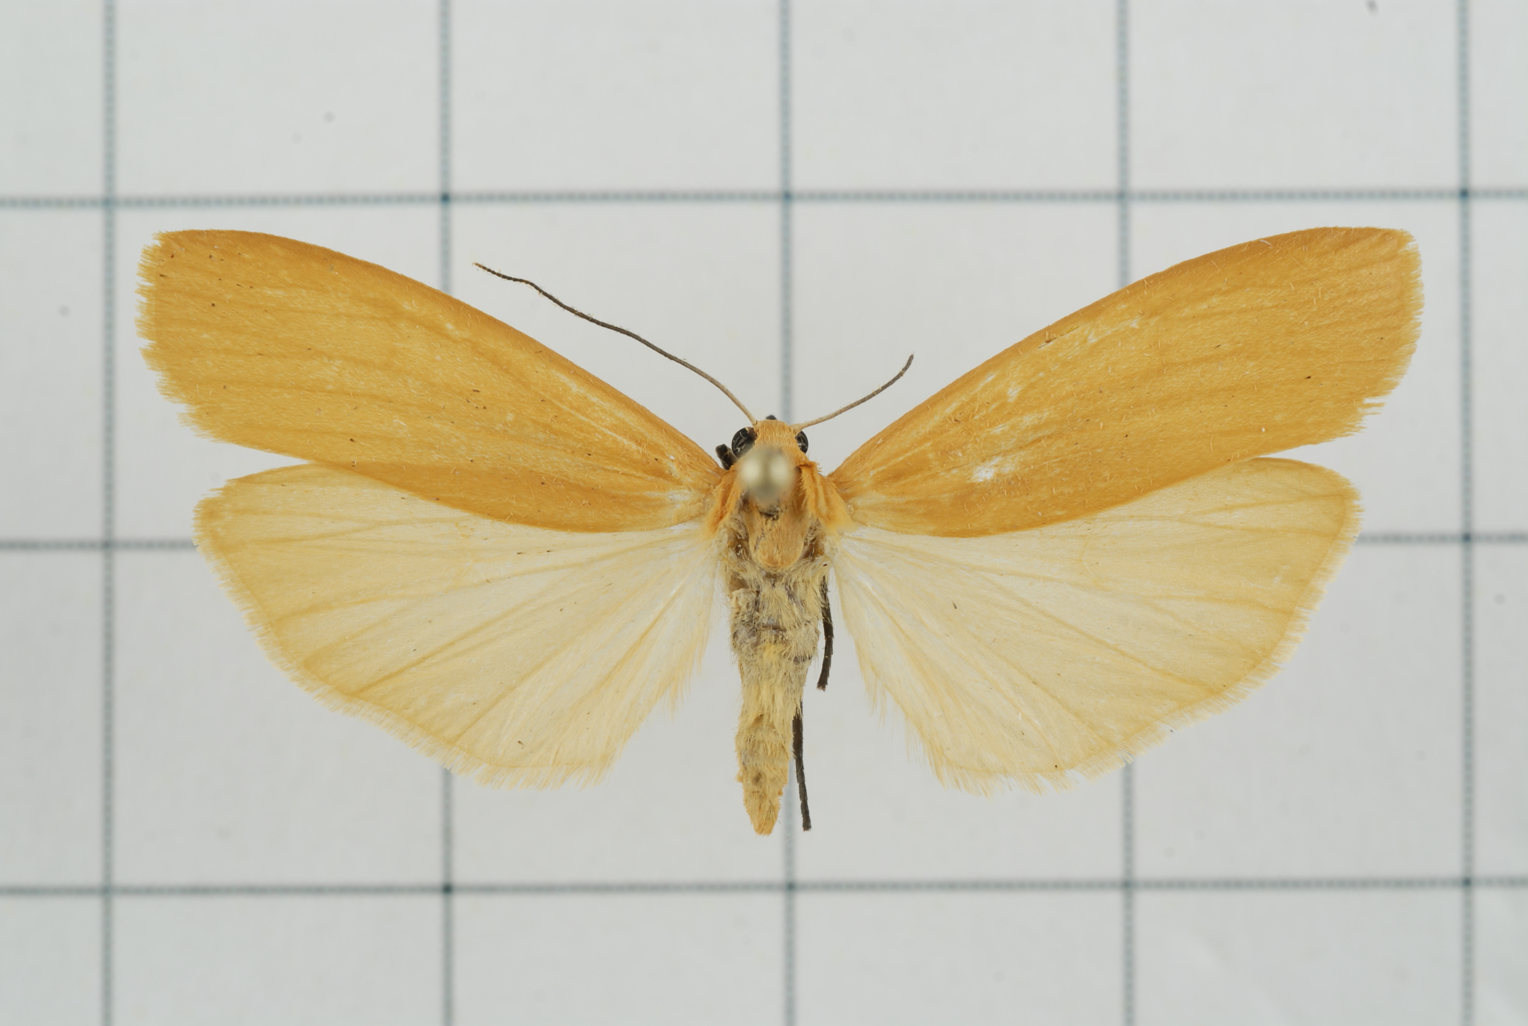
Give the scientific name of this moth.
Katha magnata magnata
